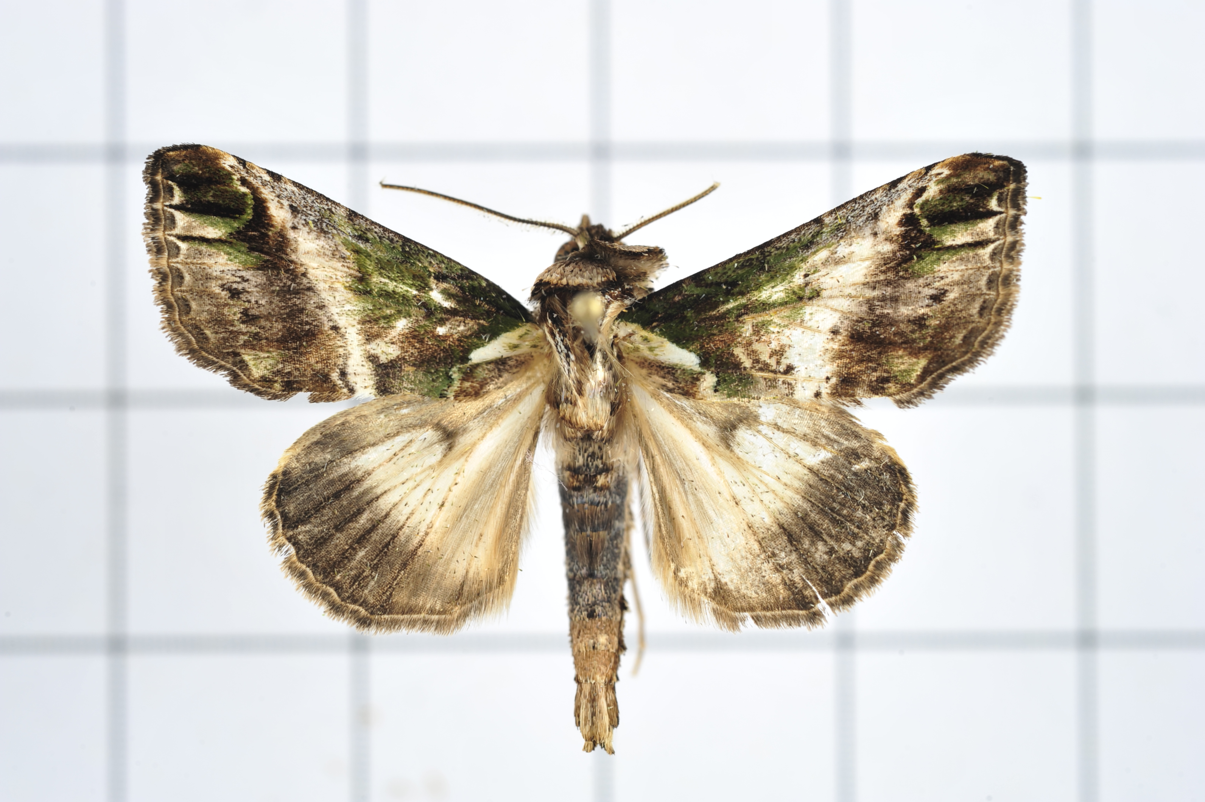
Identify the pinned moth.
Risoba yanagitai
